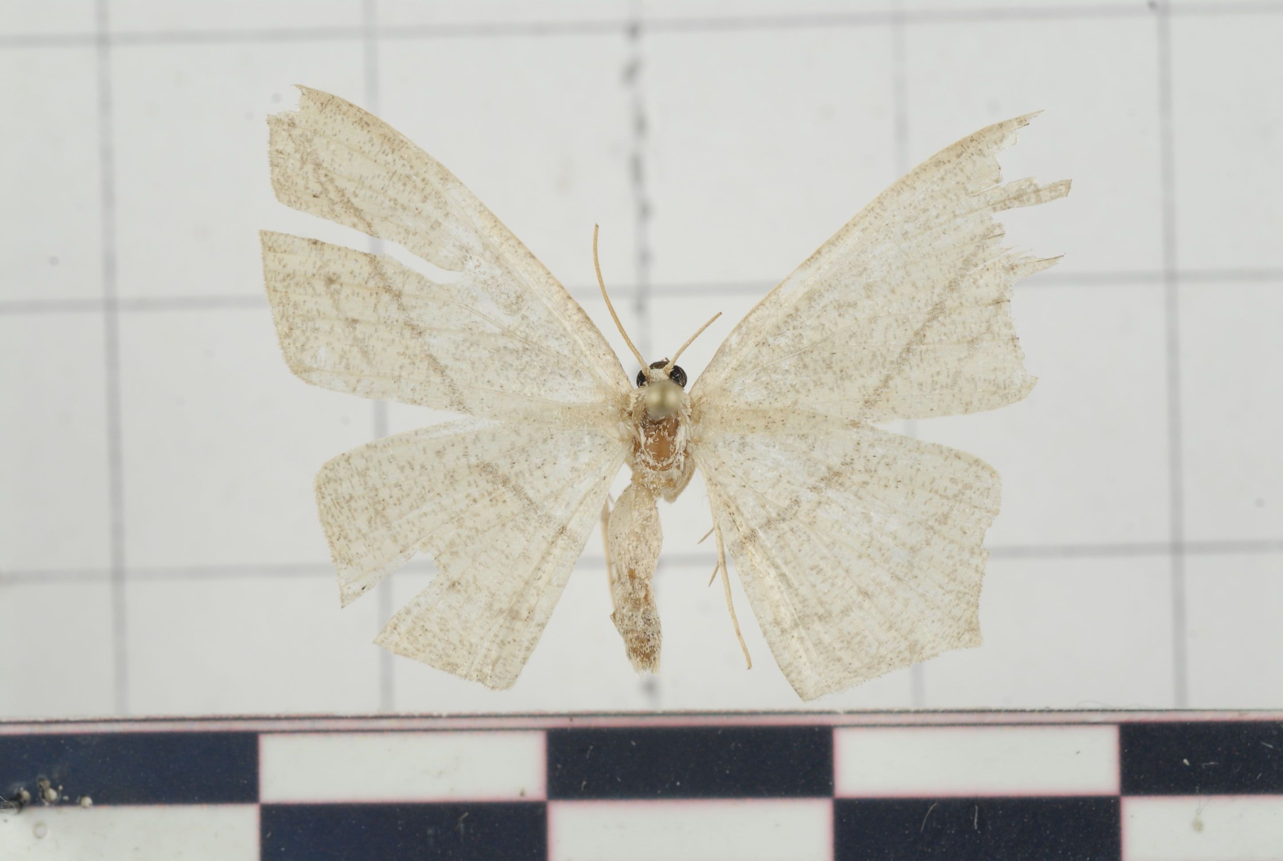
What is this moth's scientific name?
Timandra stueningi
